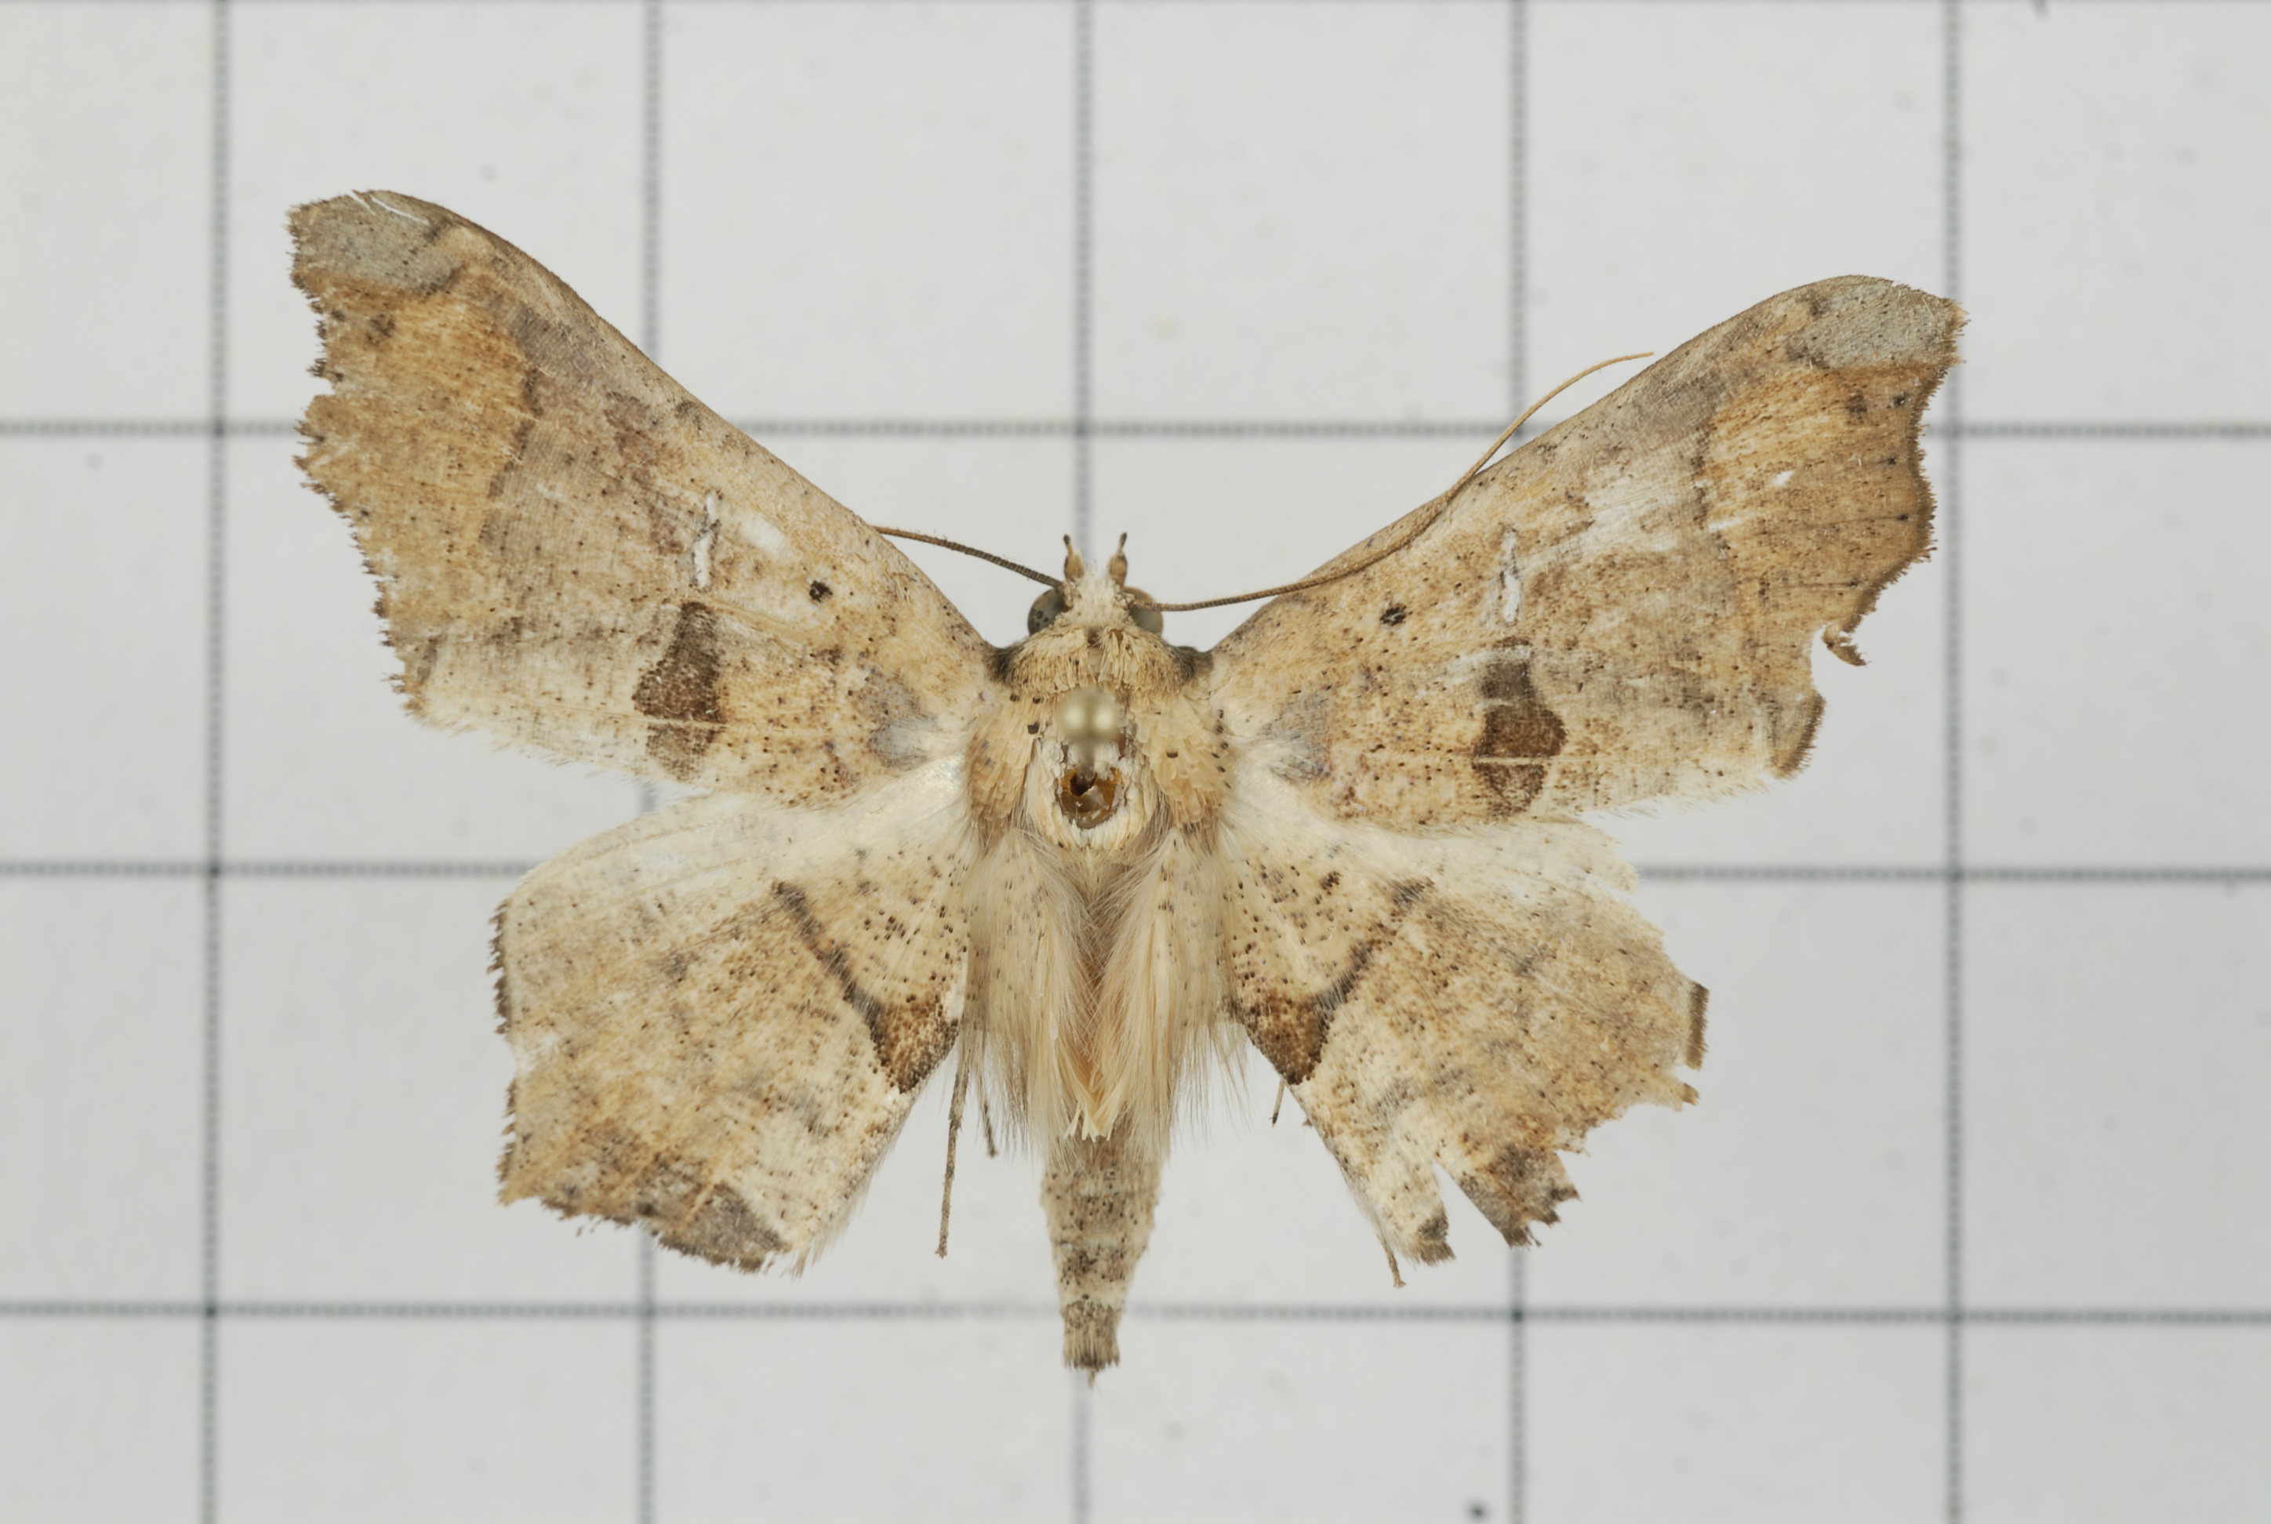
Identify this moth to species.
Semiothisops macariata
